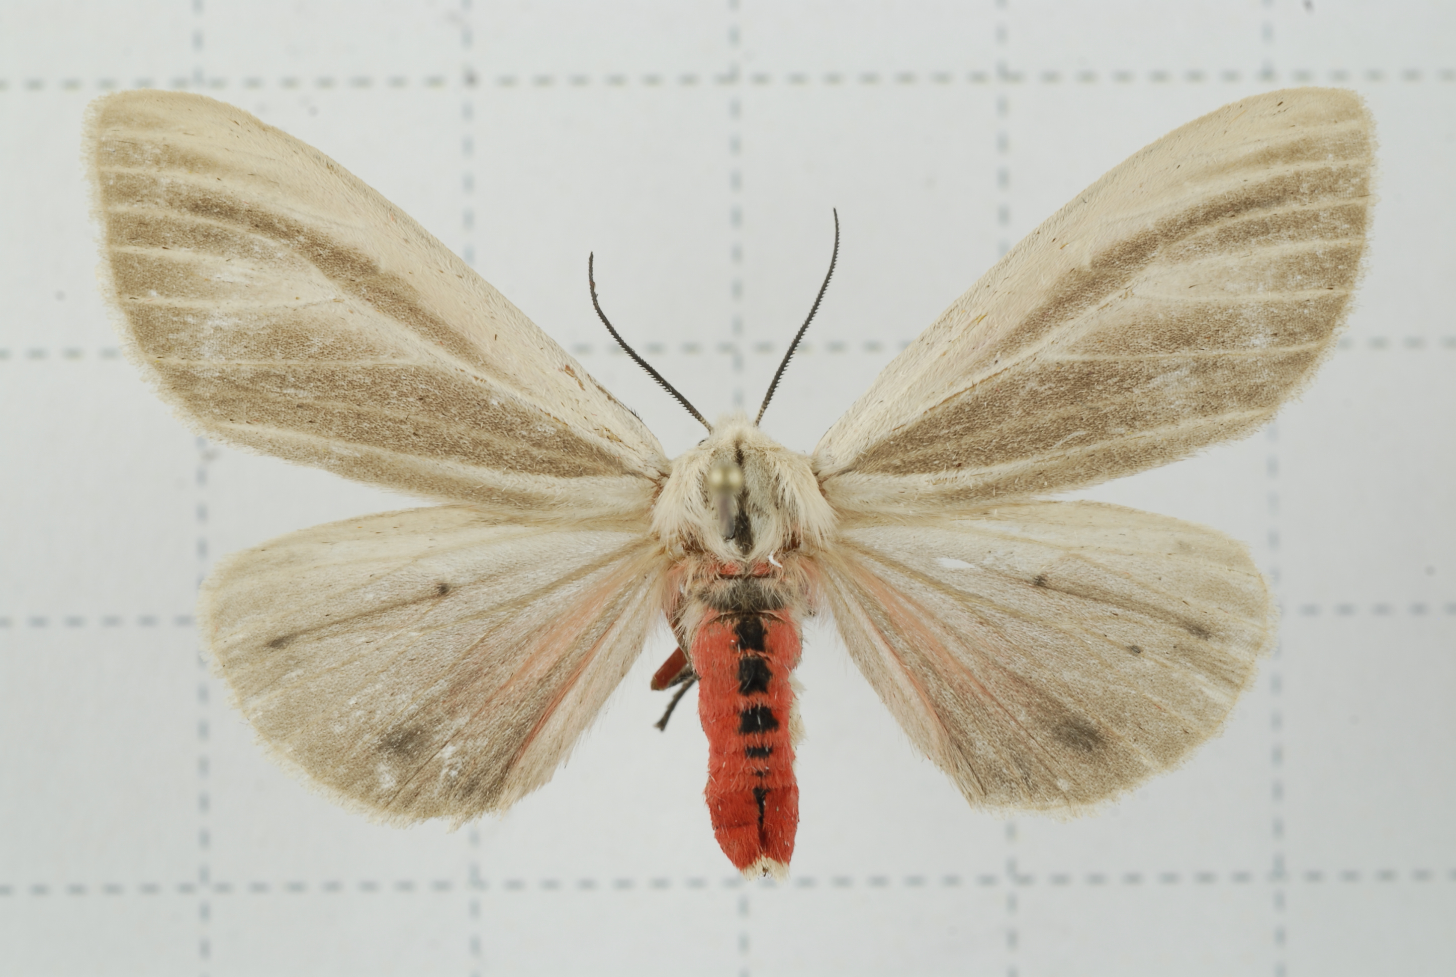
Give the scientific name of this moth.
Spilarctia contaminata
